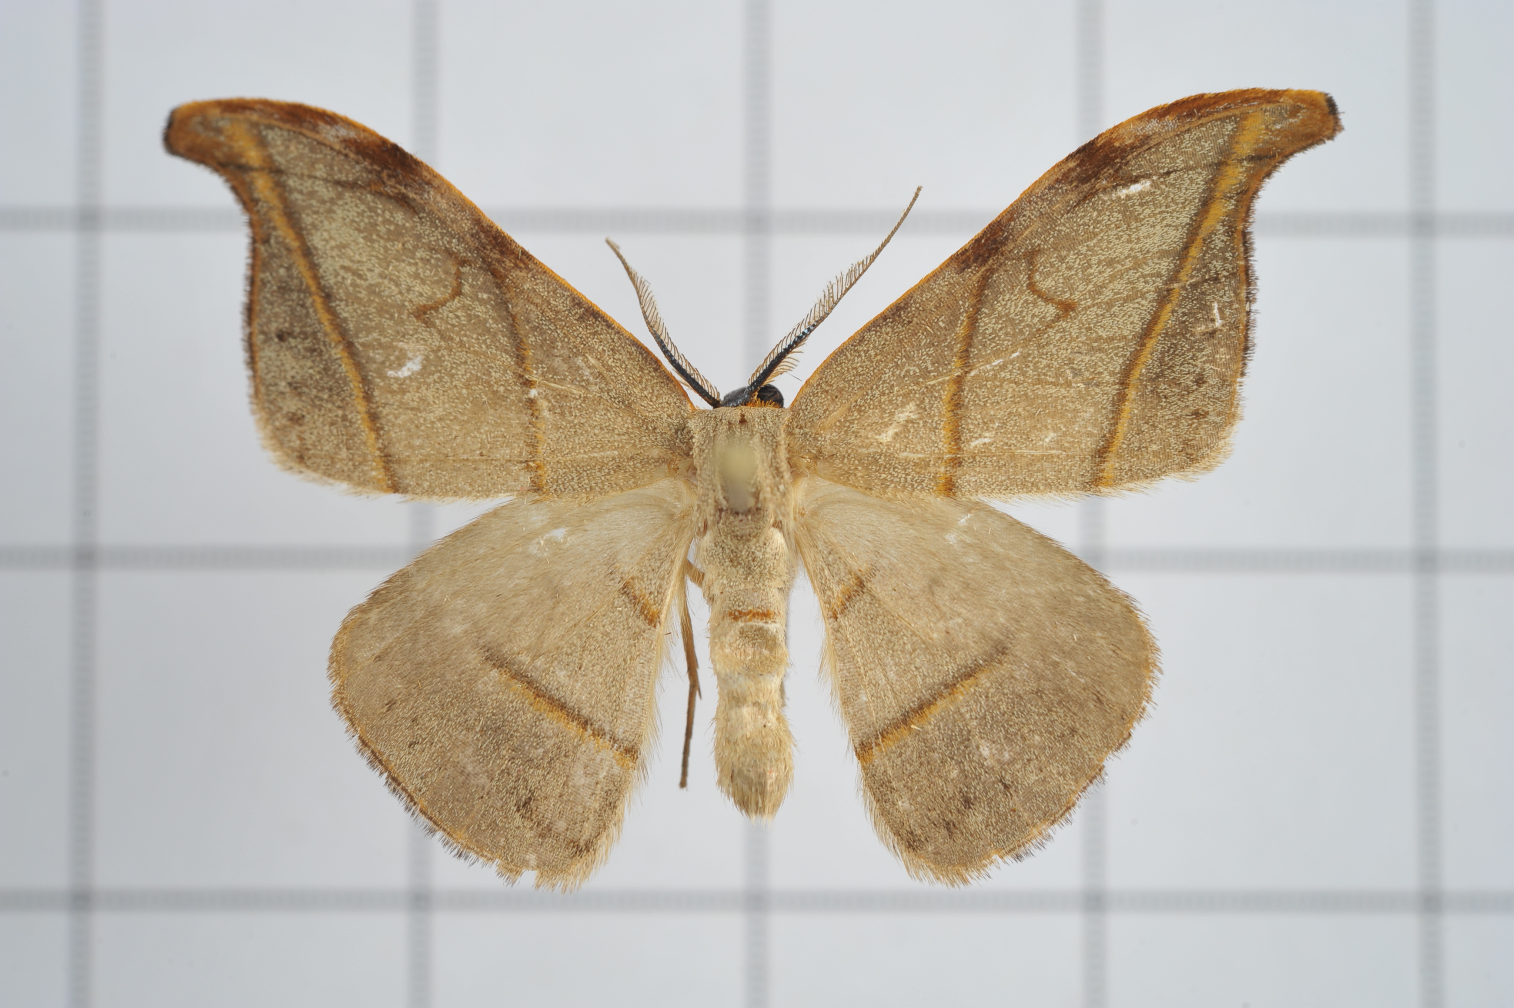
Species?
Nordstromia semililacina
